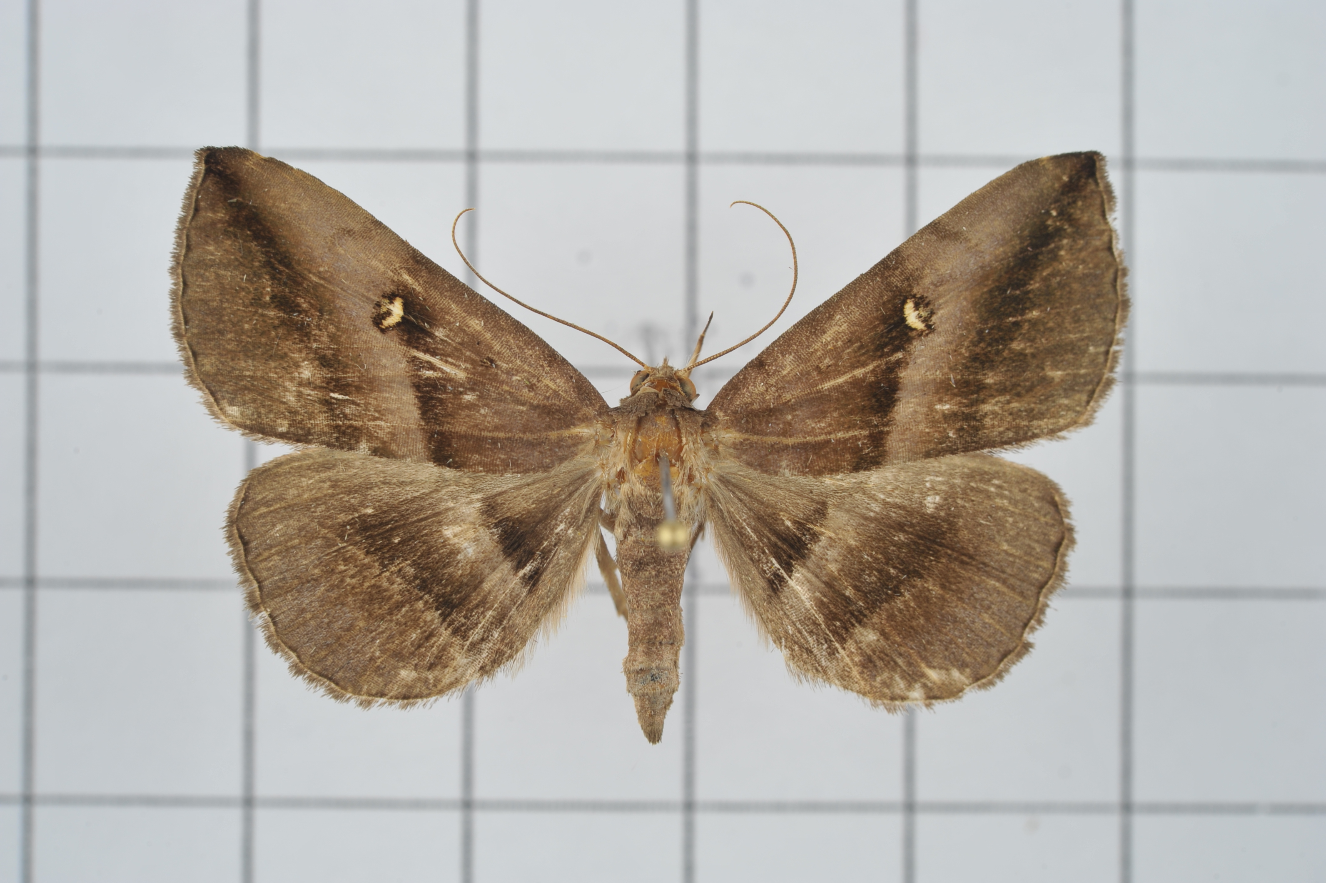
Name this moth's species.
Hadennia mysalis
